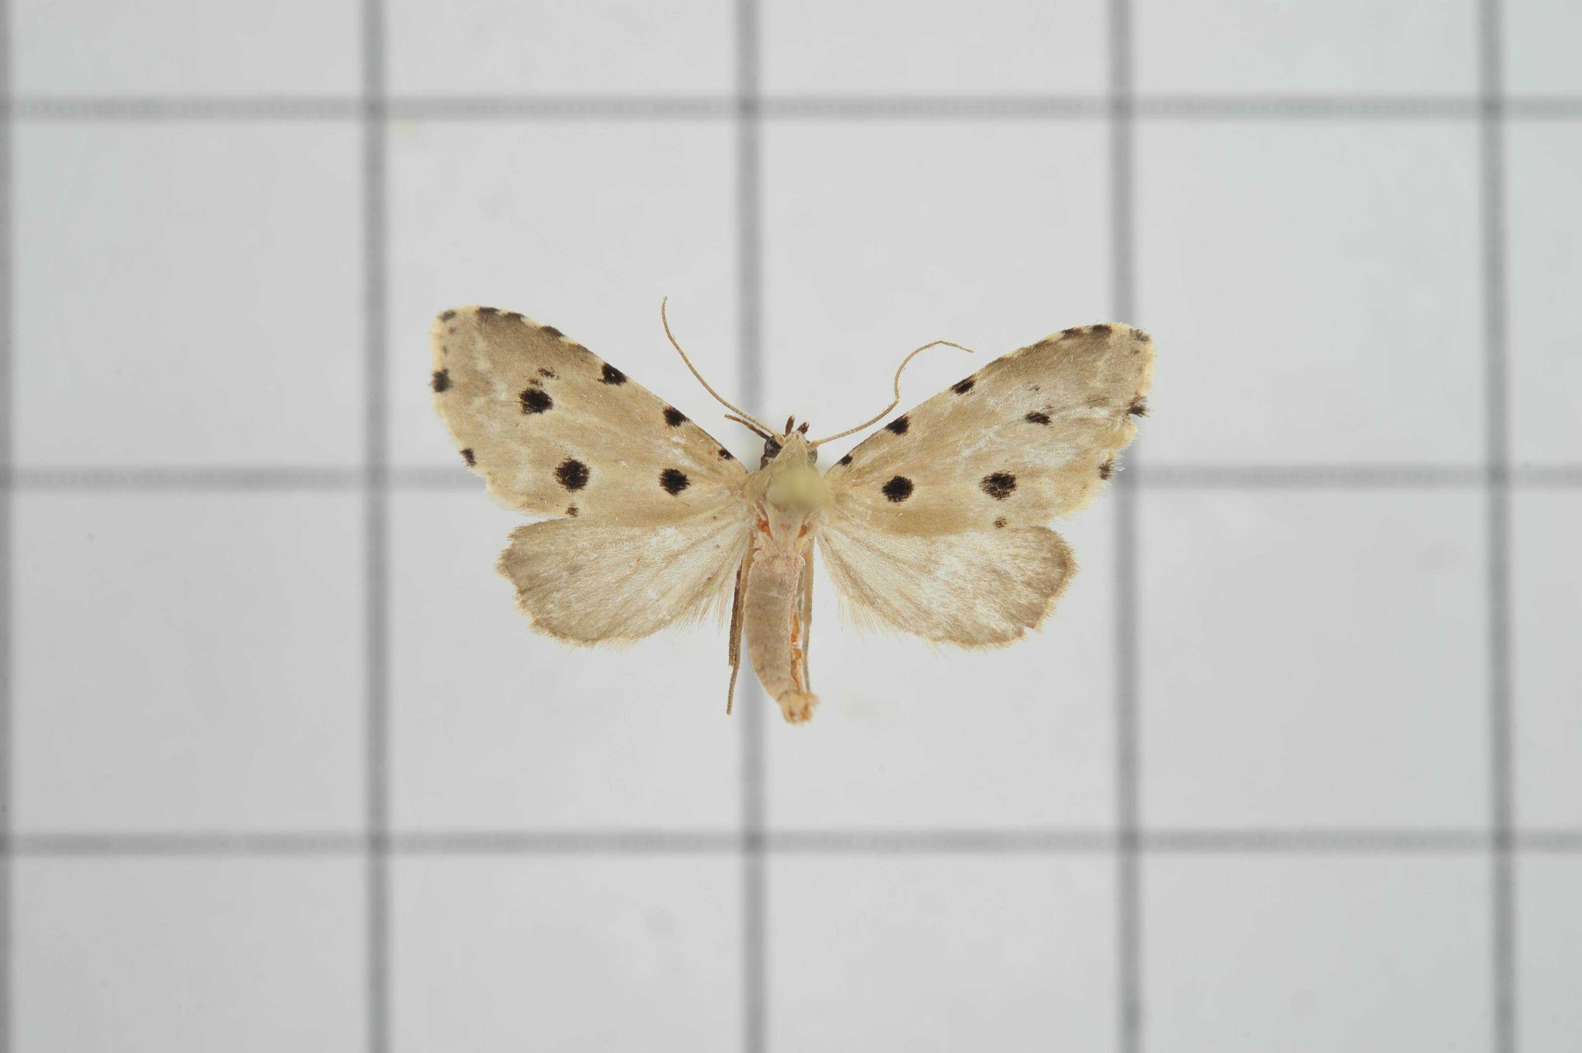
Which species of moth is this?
Metaemene atrigutta
